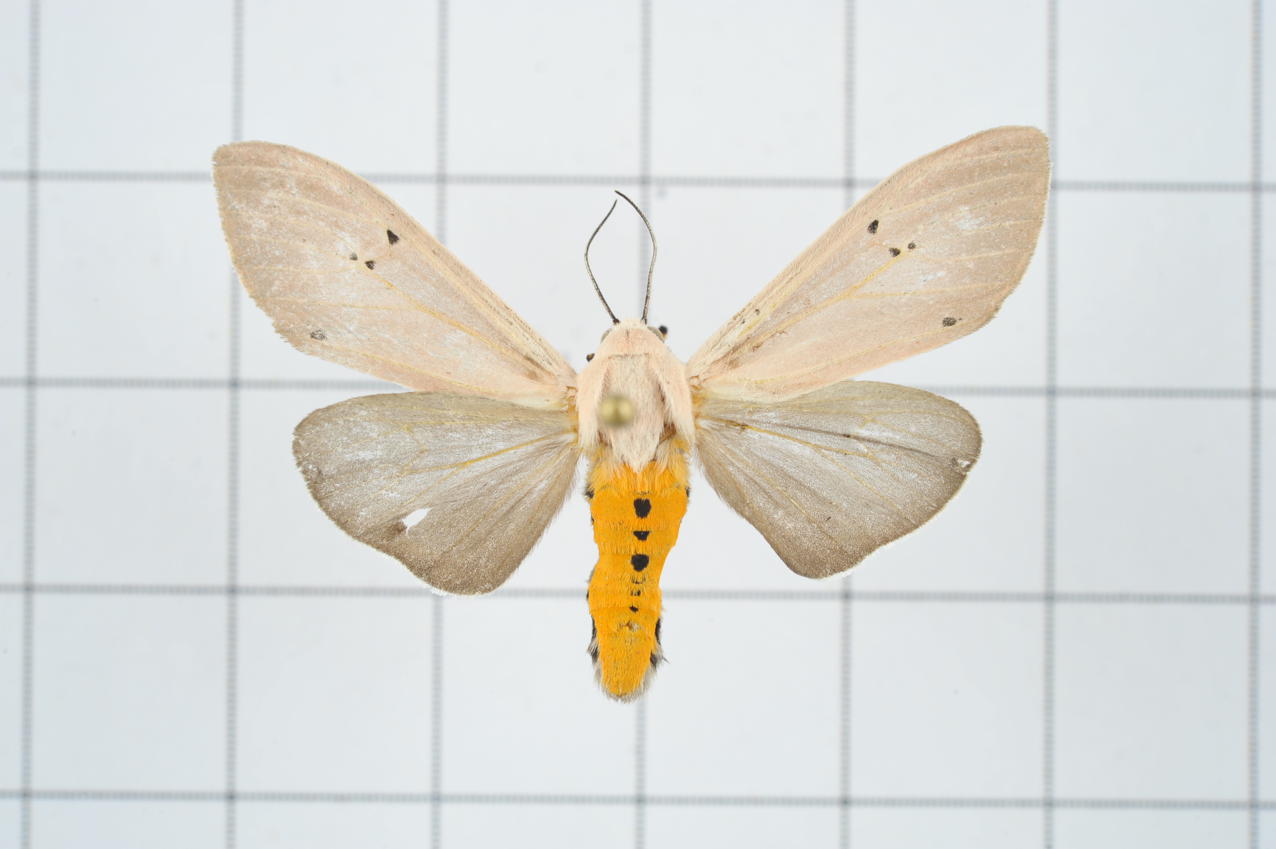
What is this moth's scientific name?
Creatonotos transiens koni
